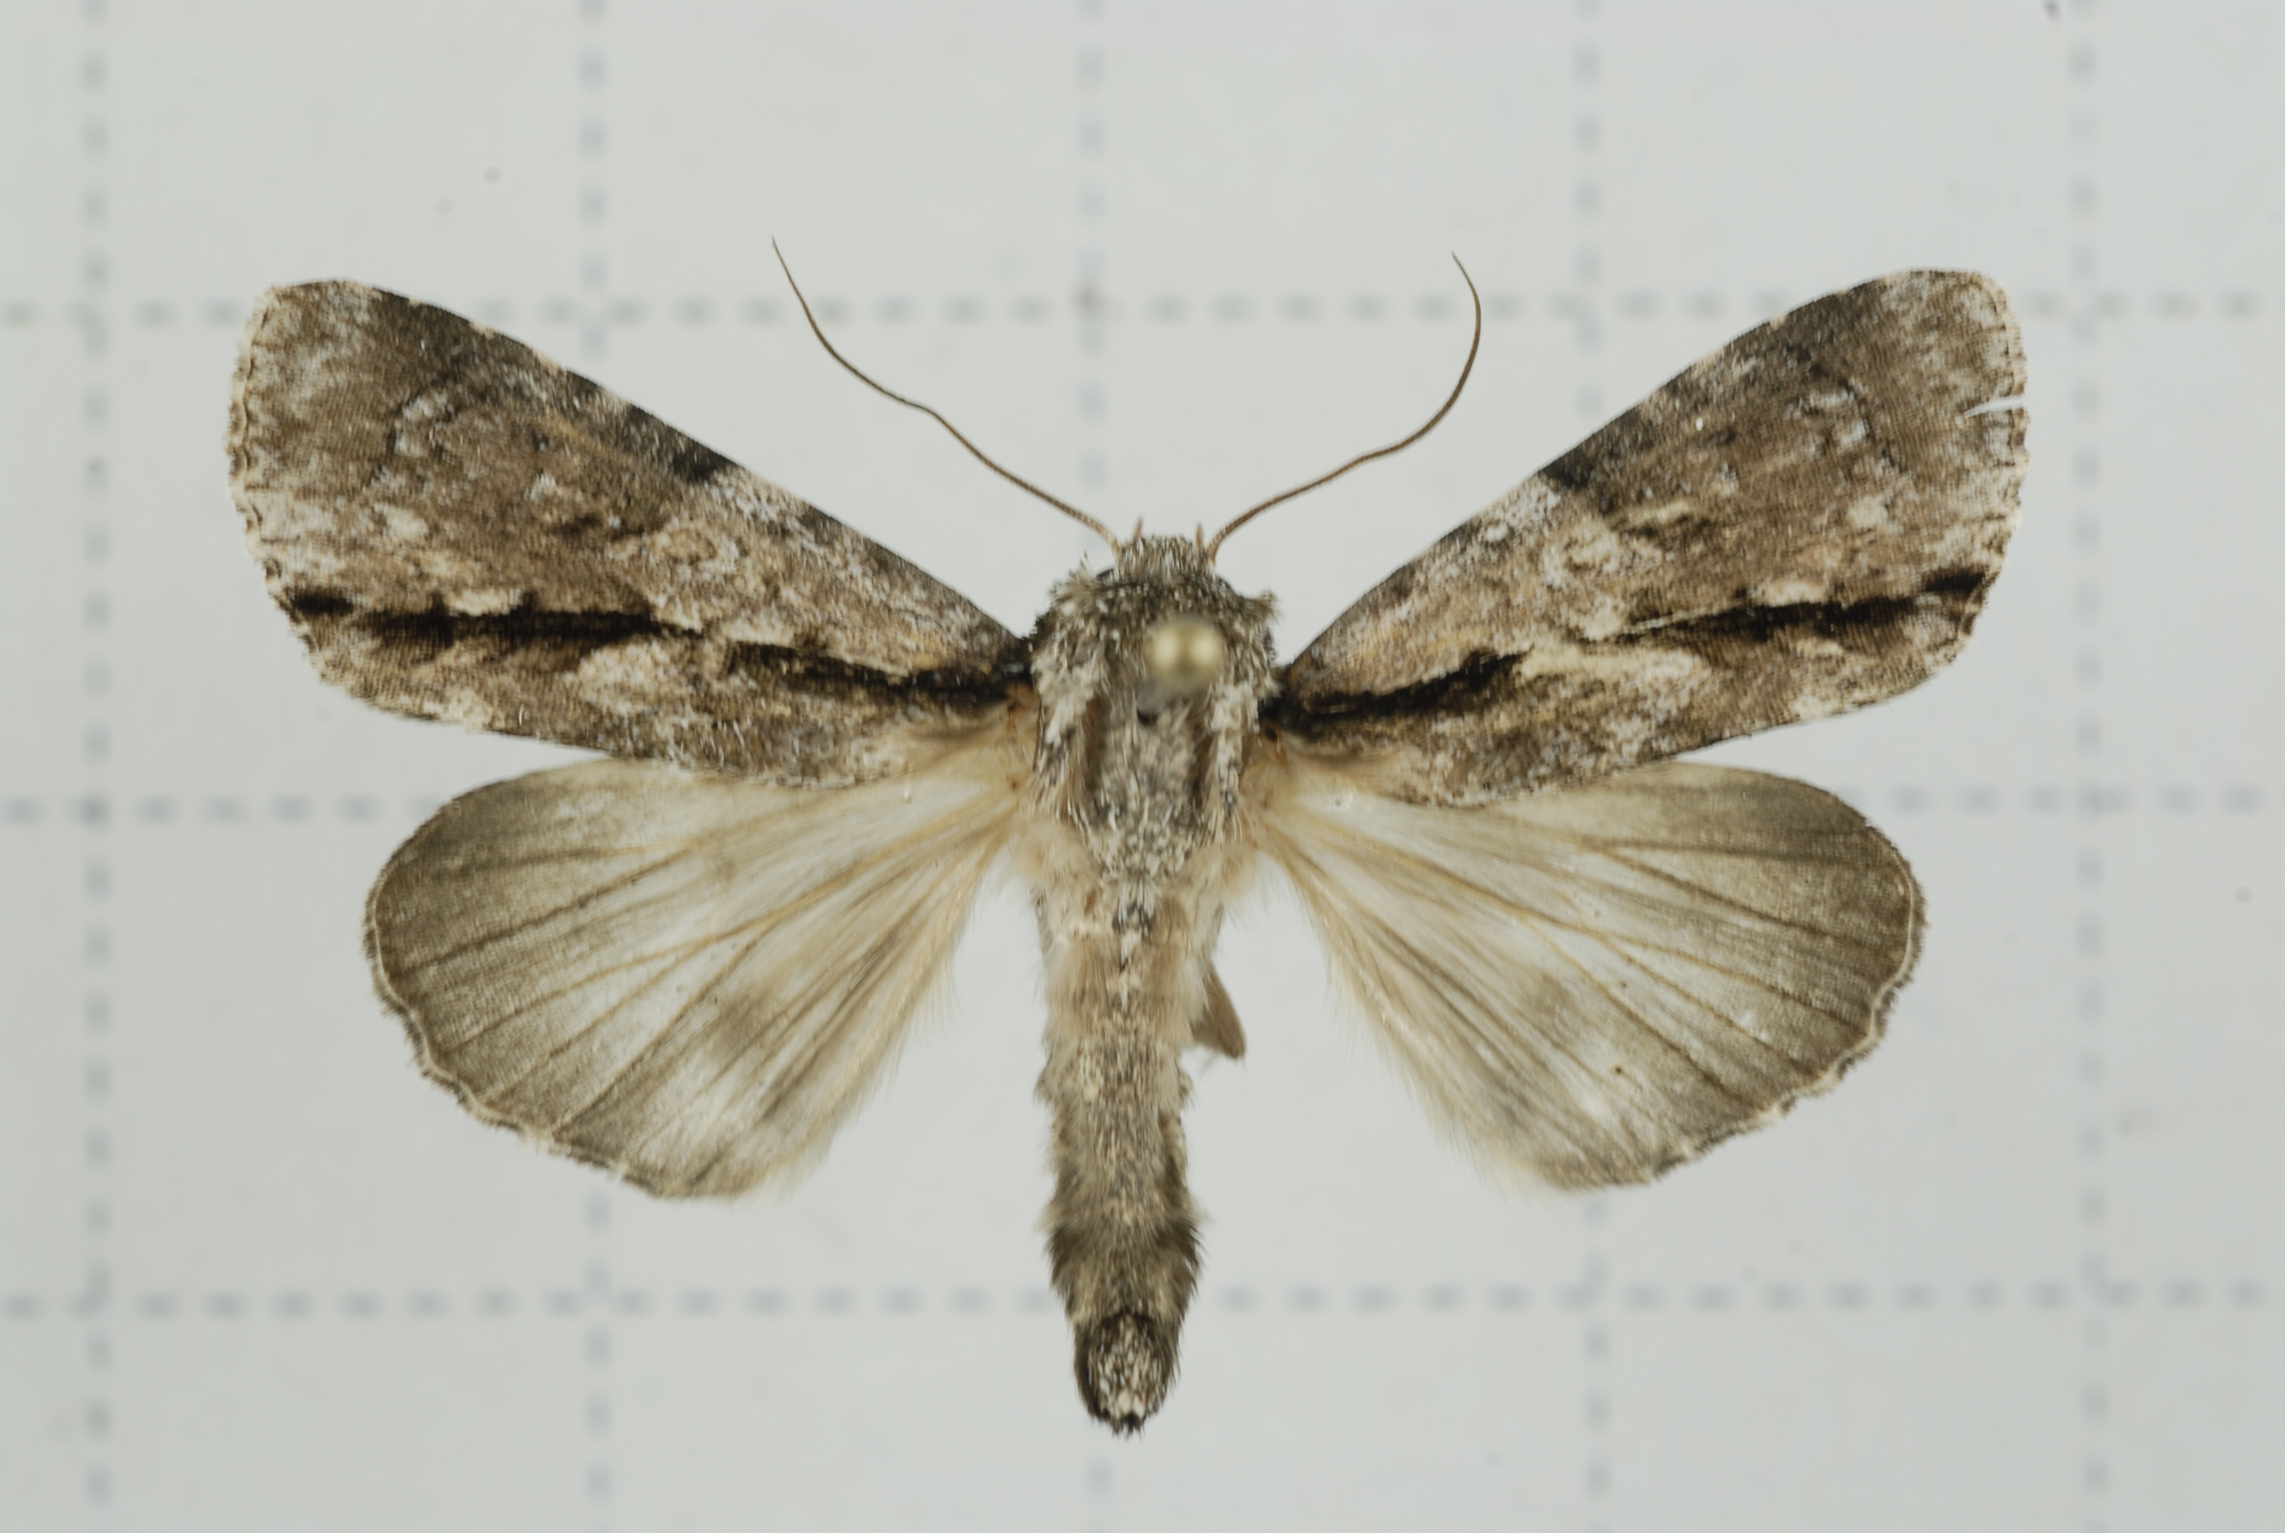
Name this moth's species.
Fascionycta fasciata
